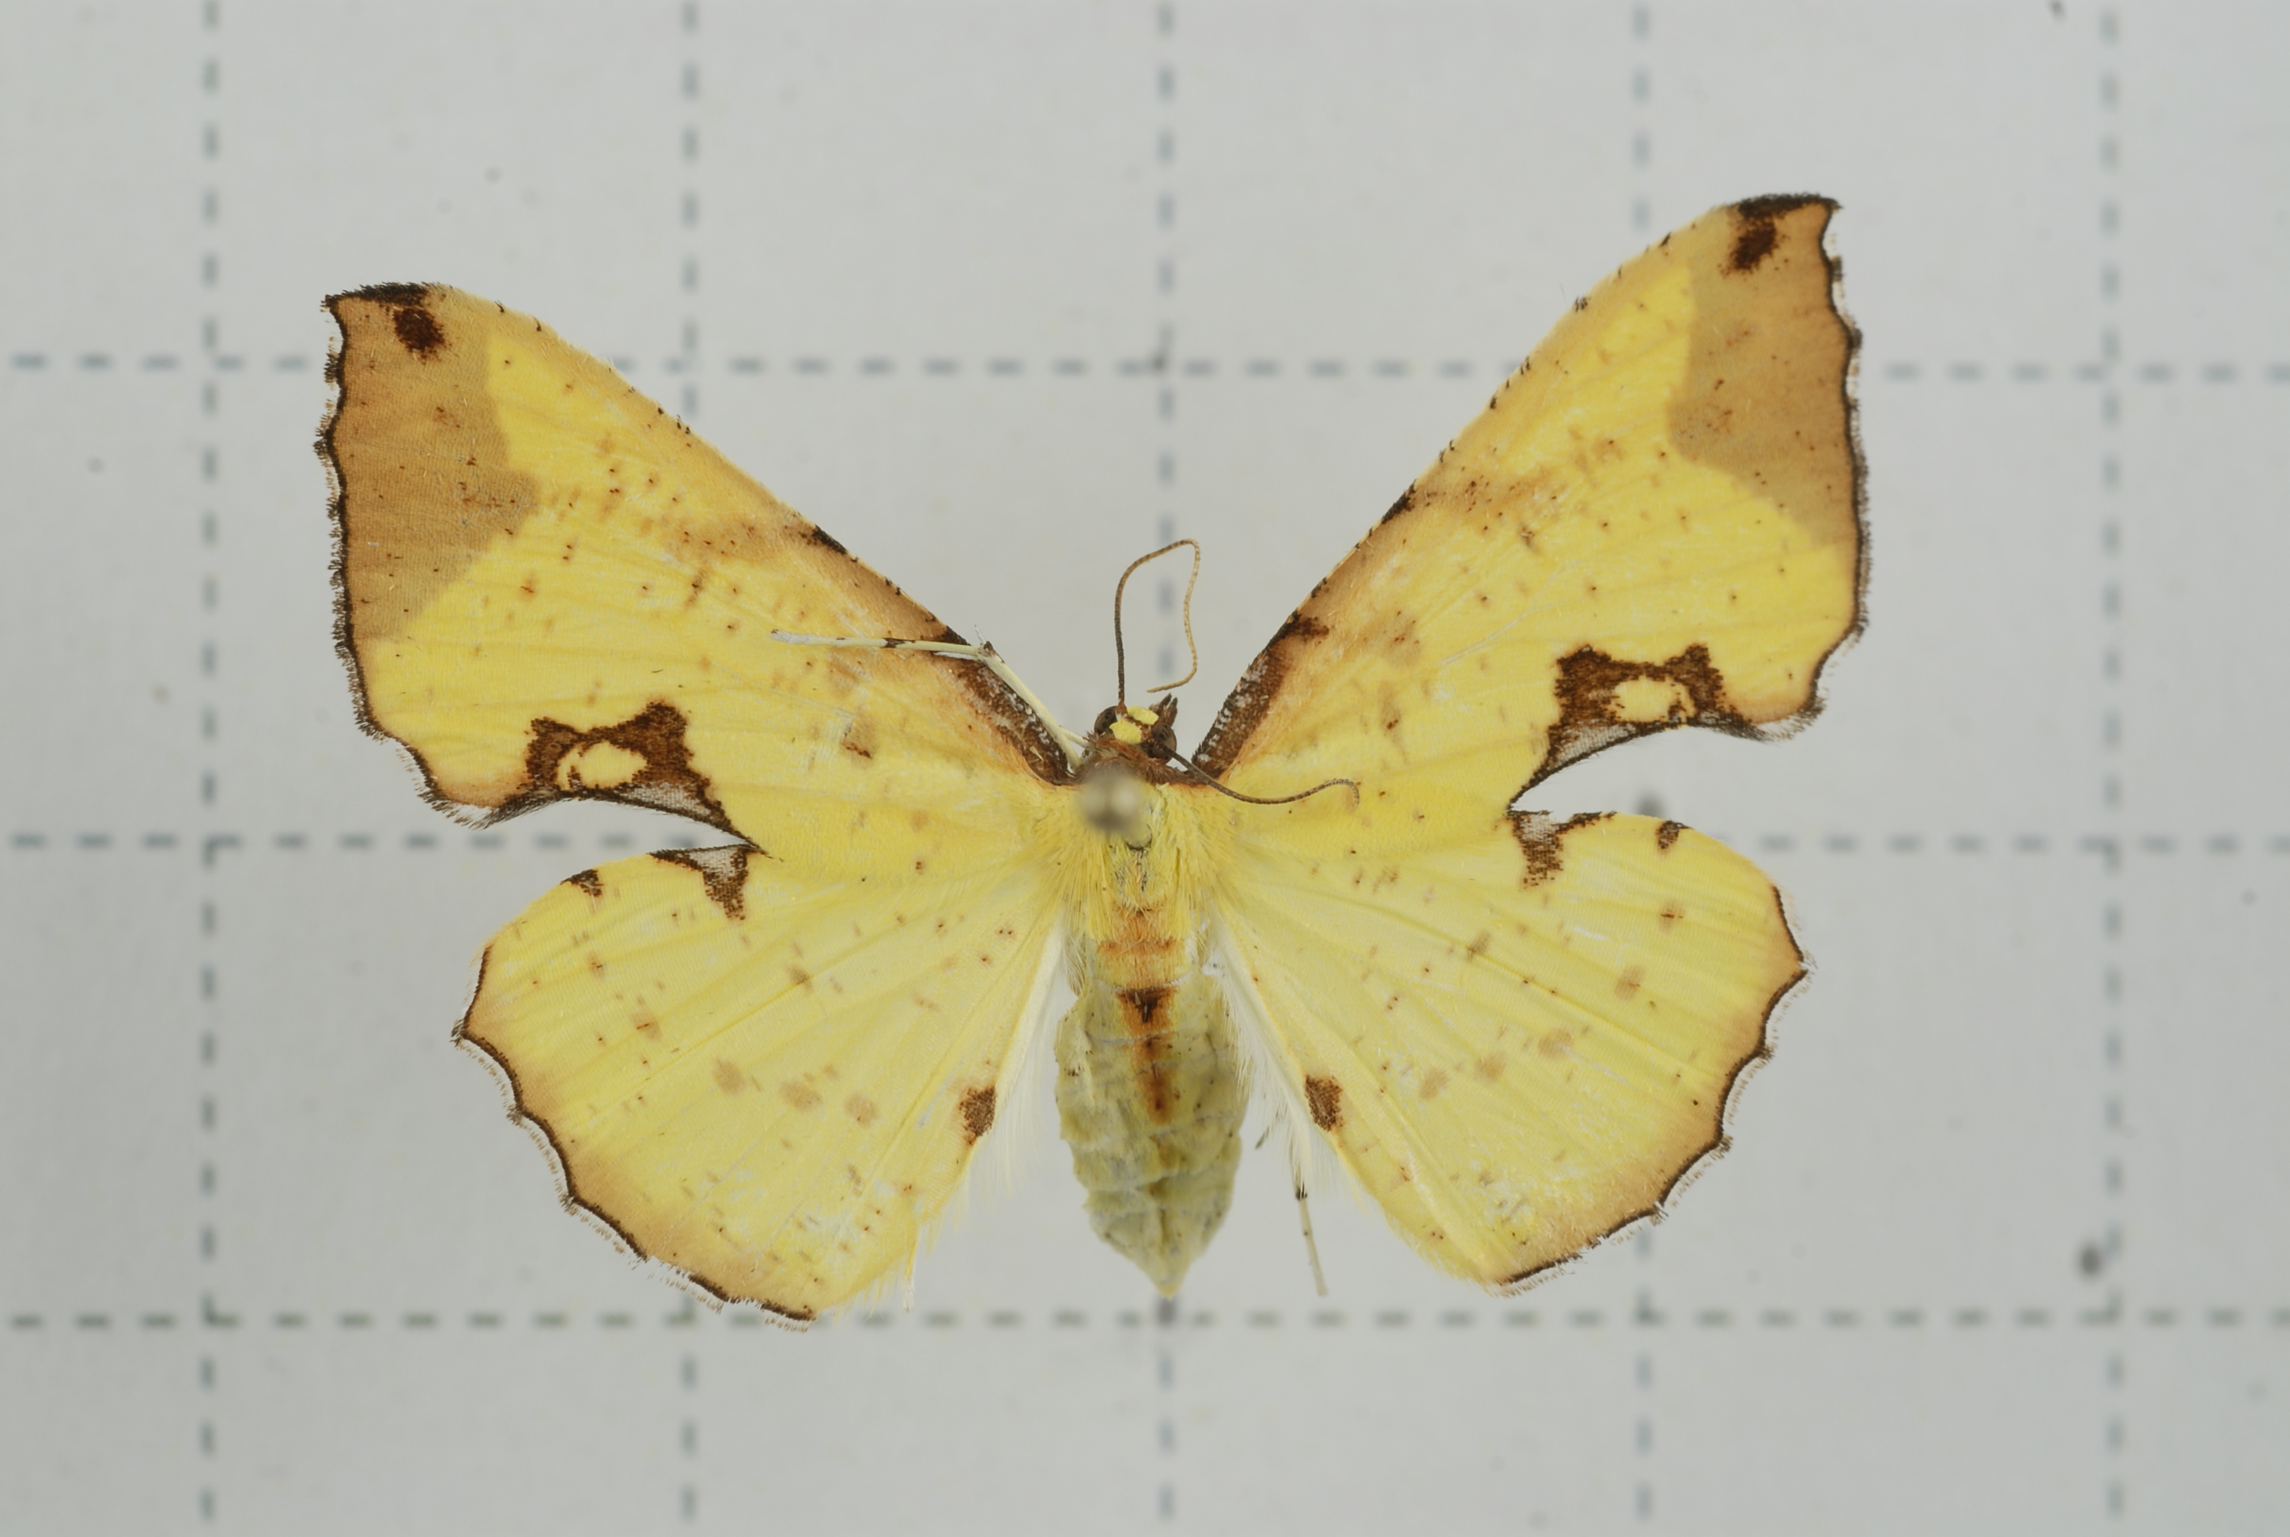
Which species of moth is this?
Corymica pryeri
